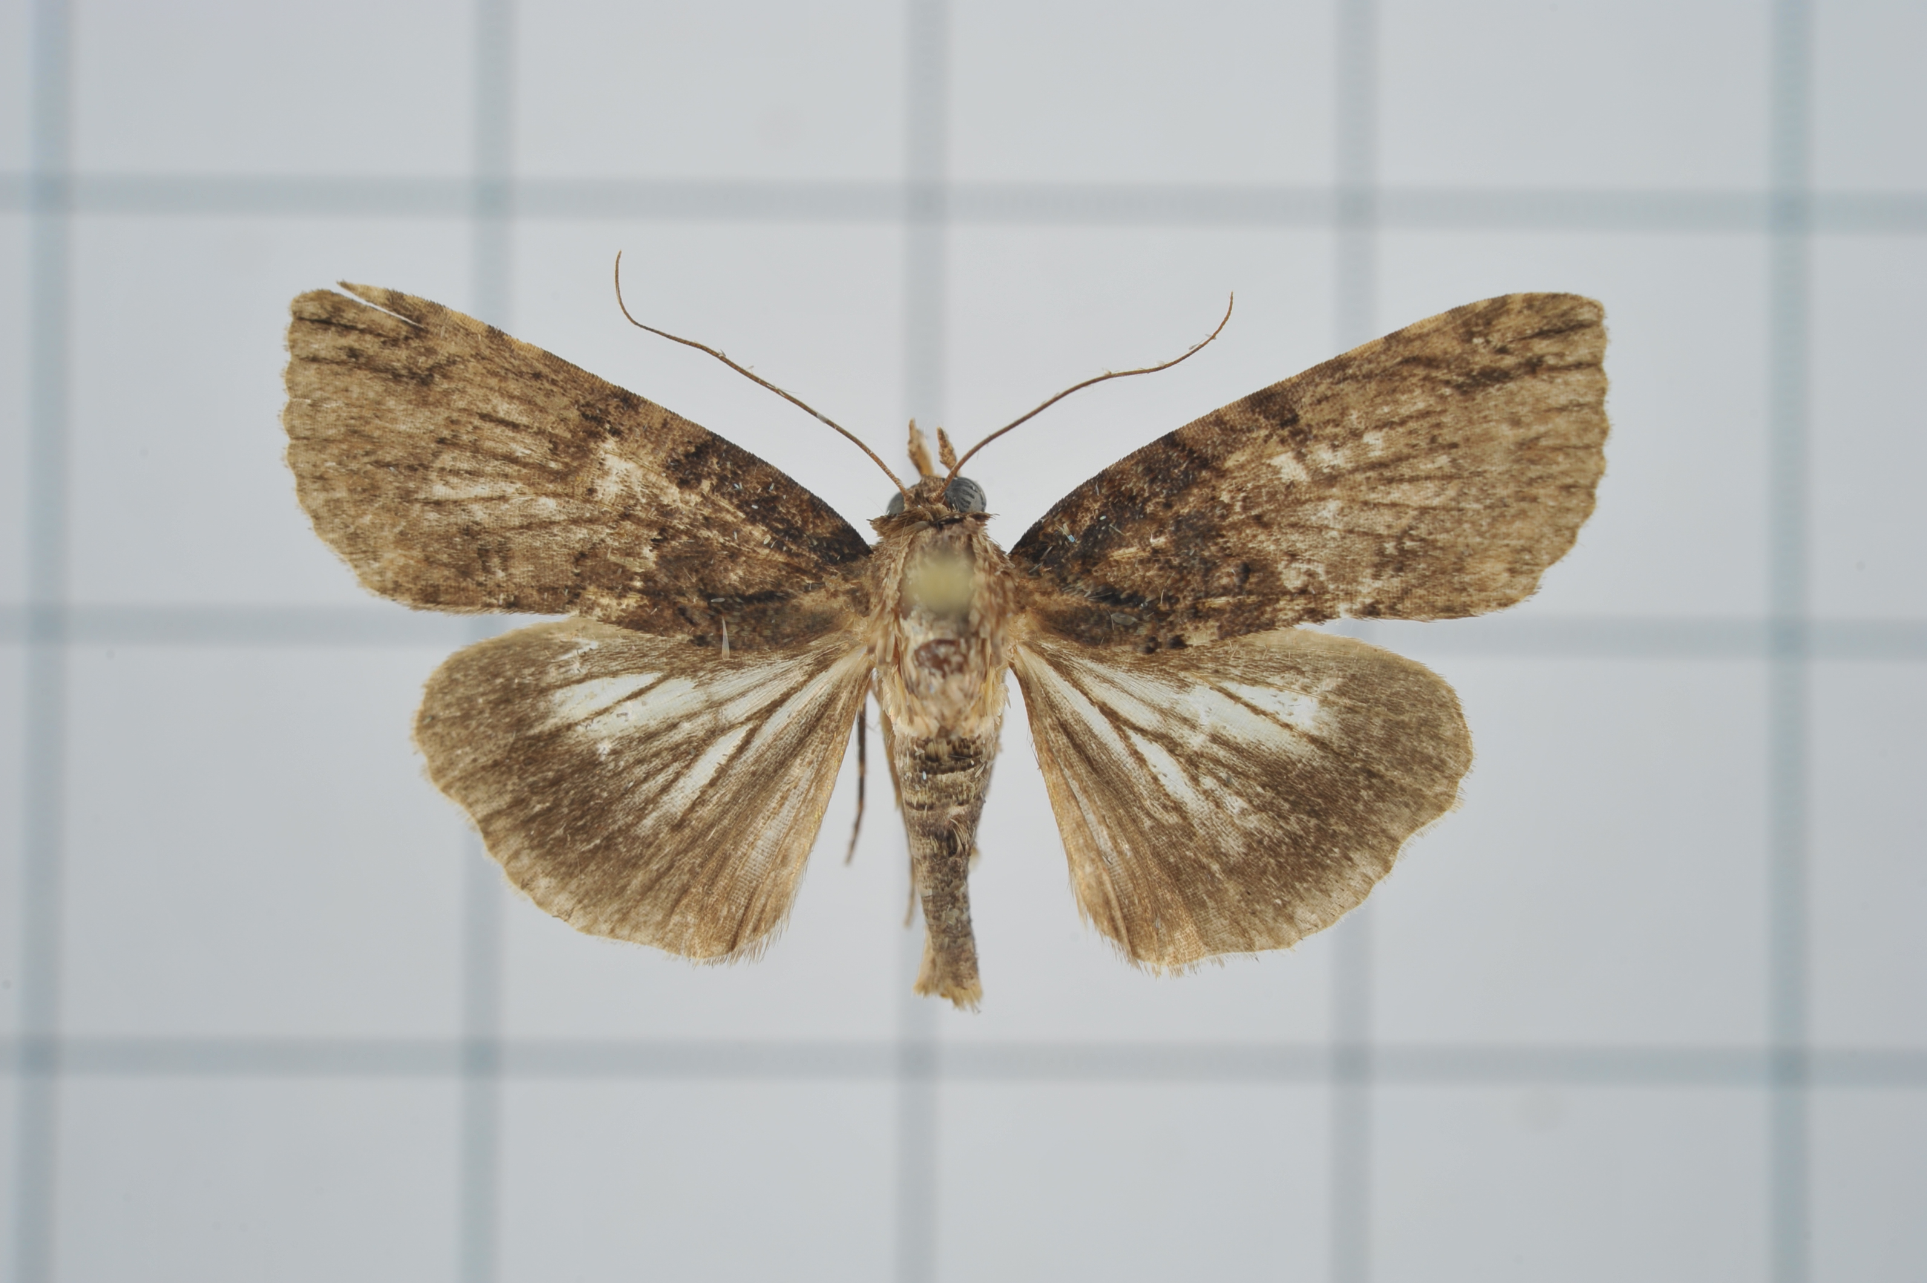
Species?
Lophoptera phaeobasis
